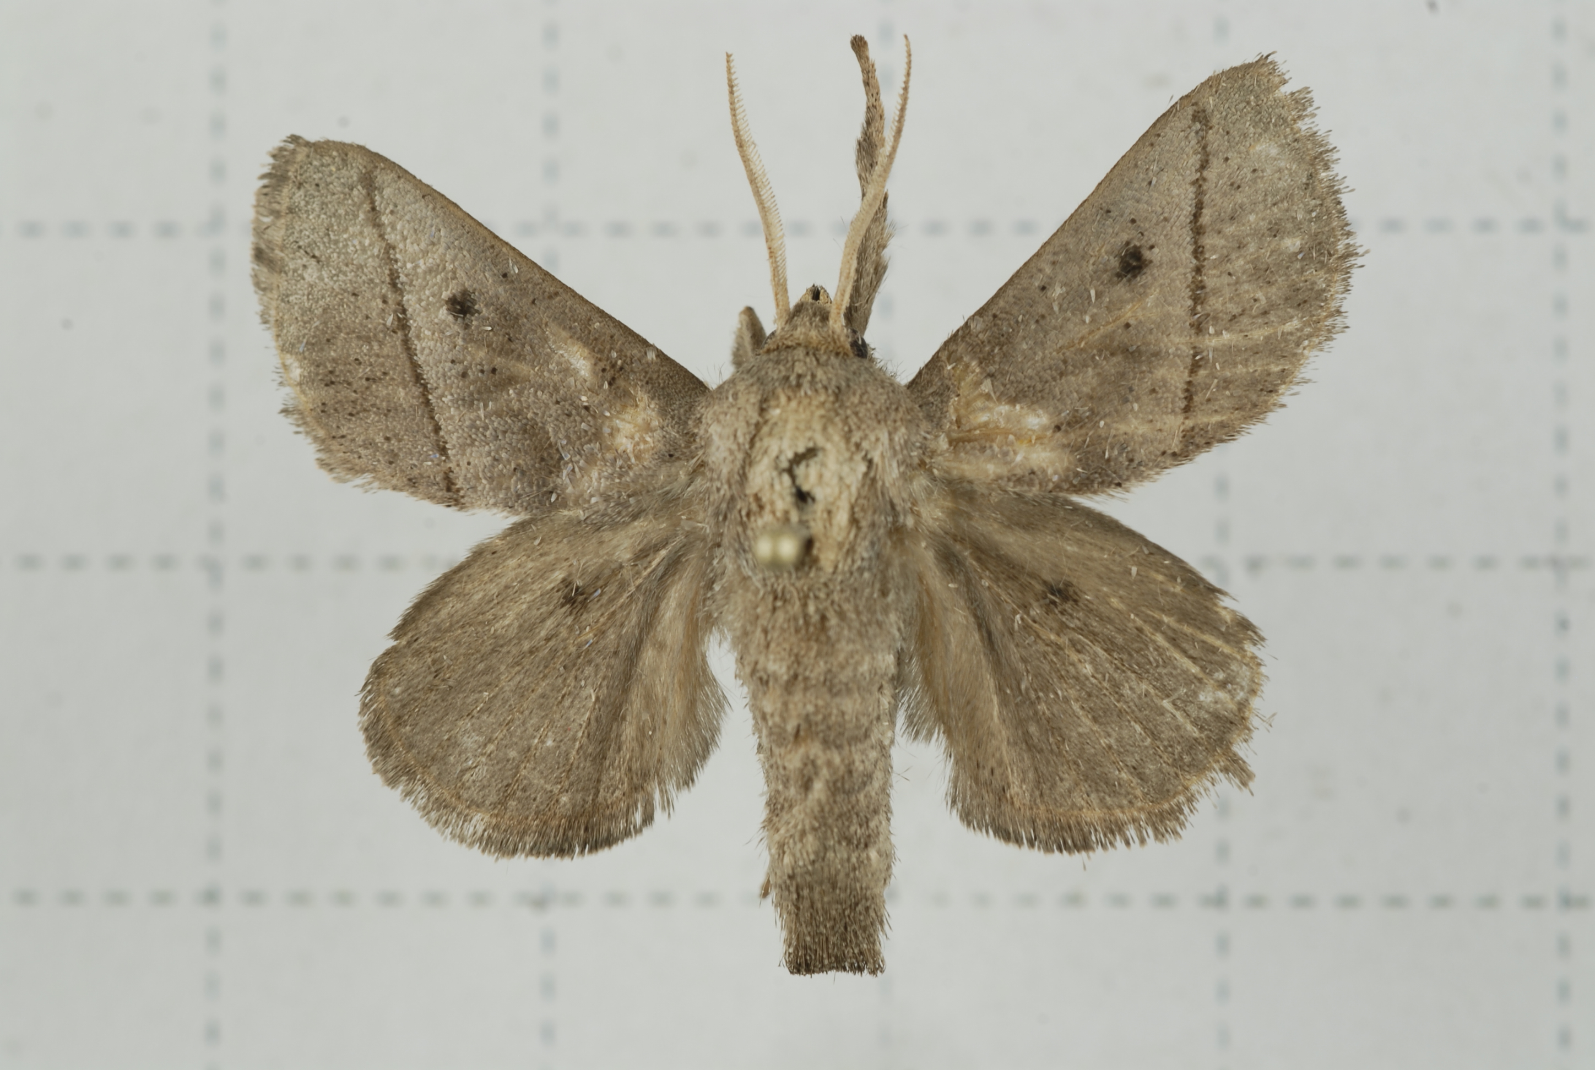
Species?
Thosea sinensis
